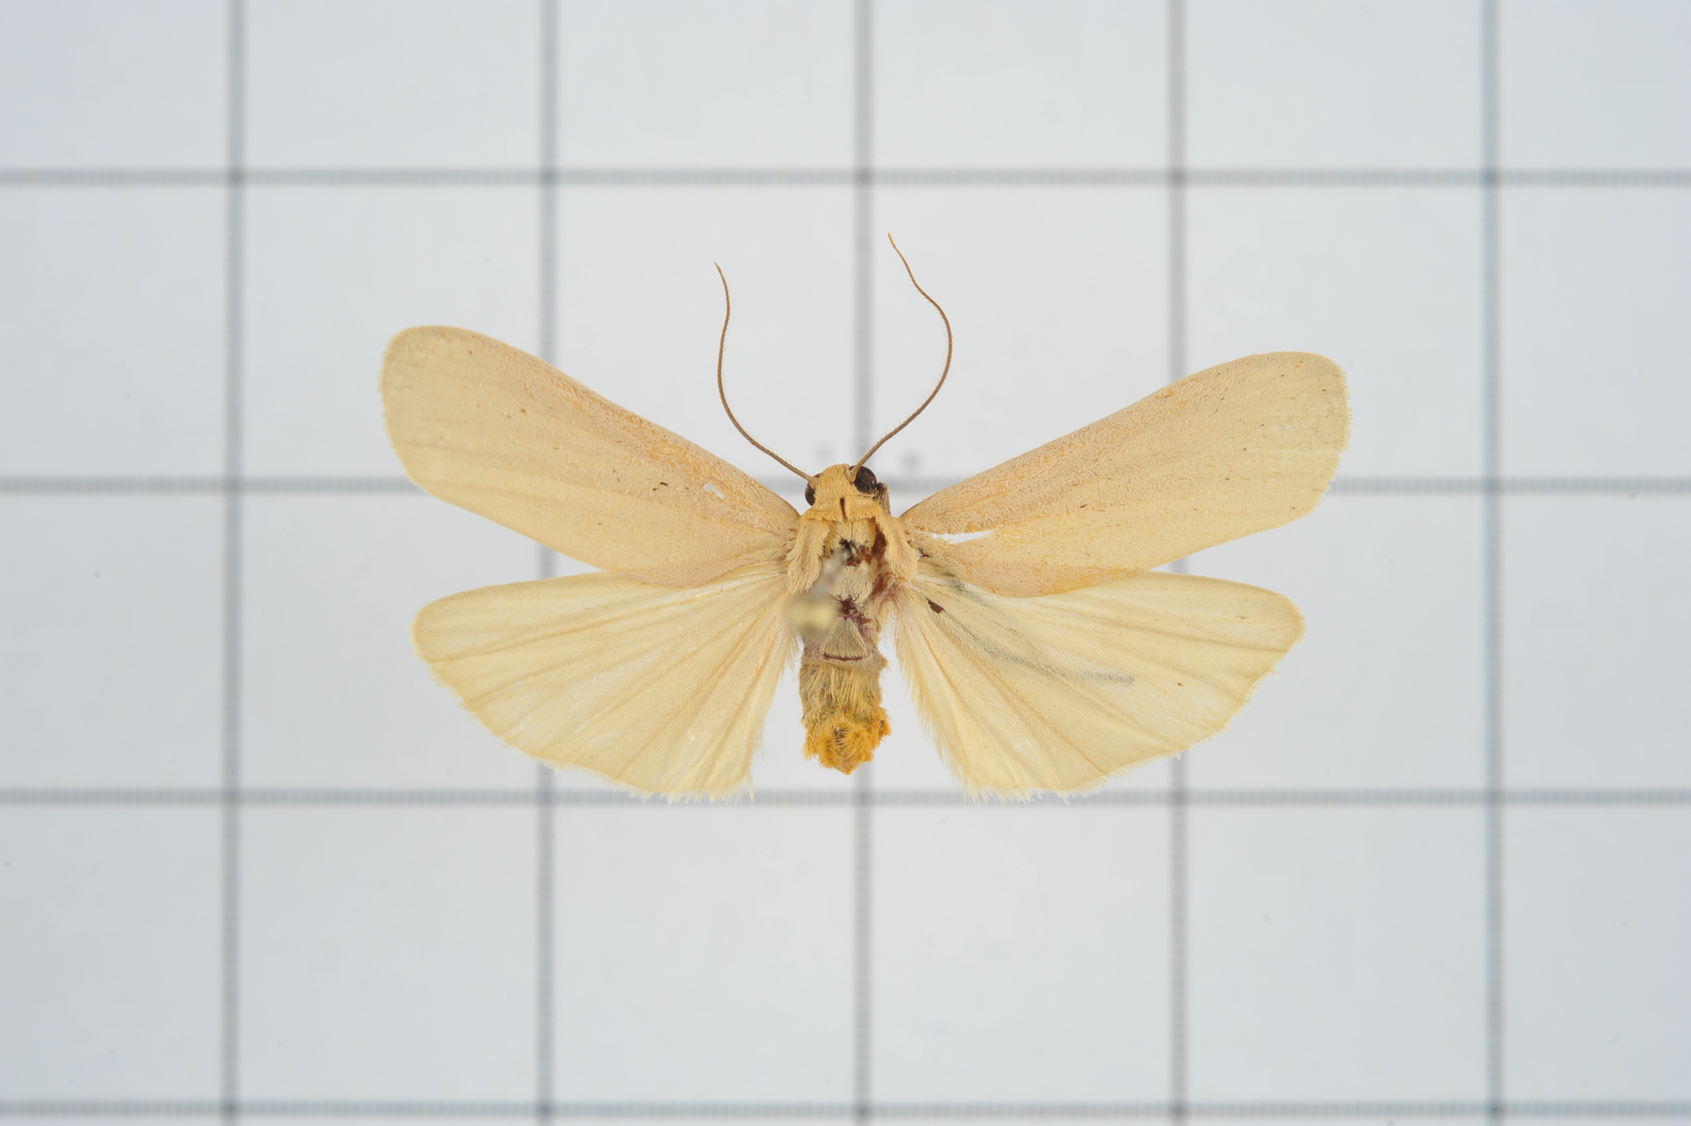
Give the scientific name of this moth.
Eilema ranrunensis
